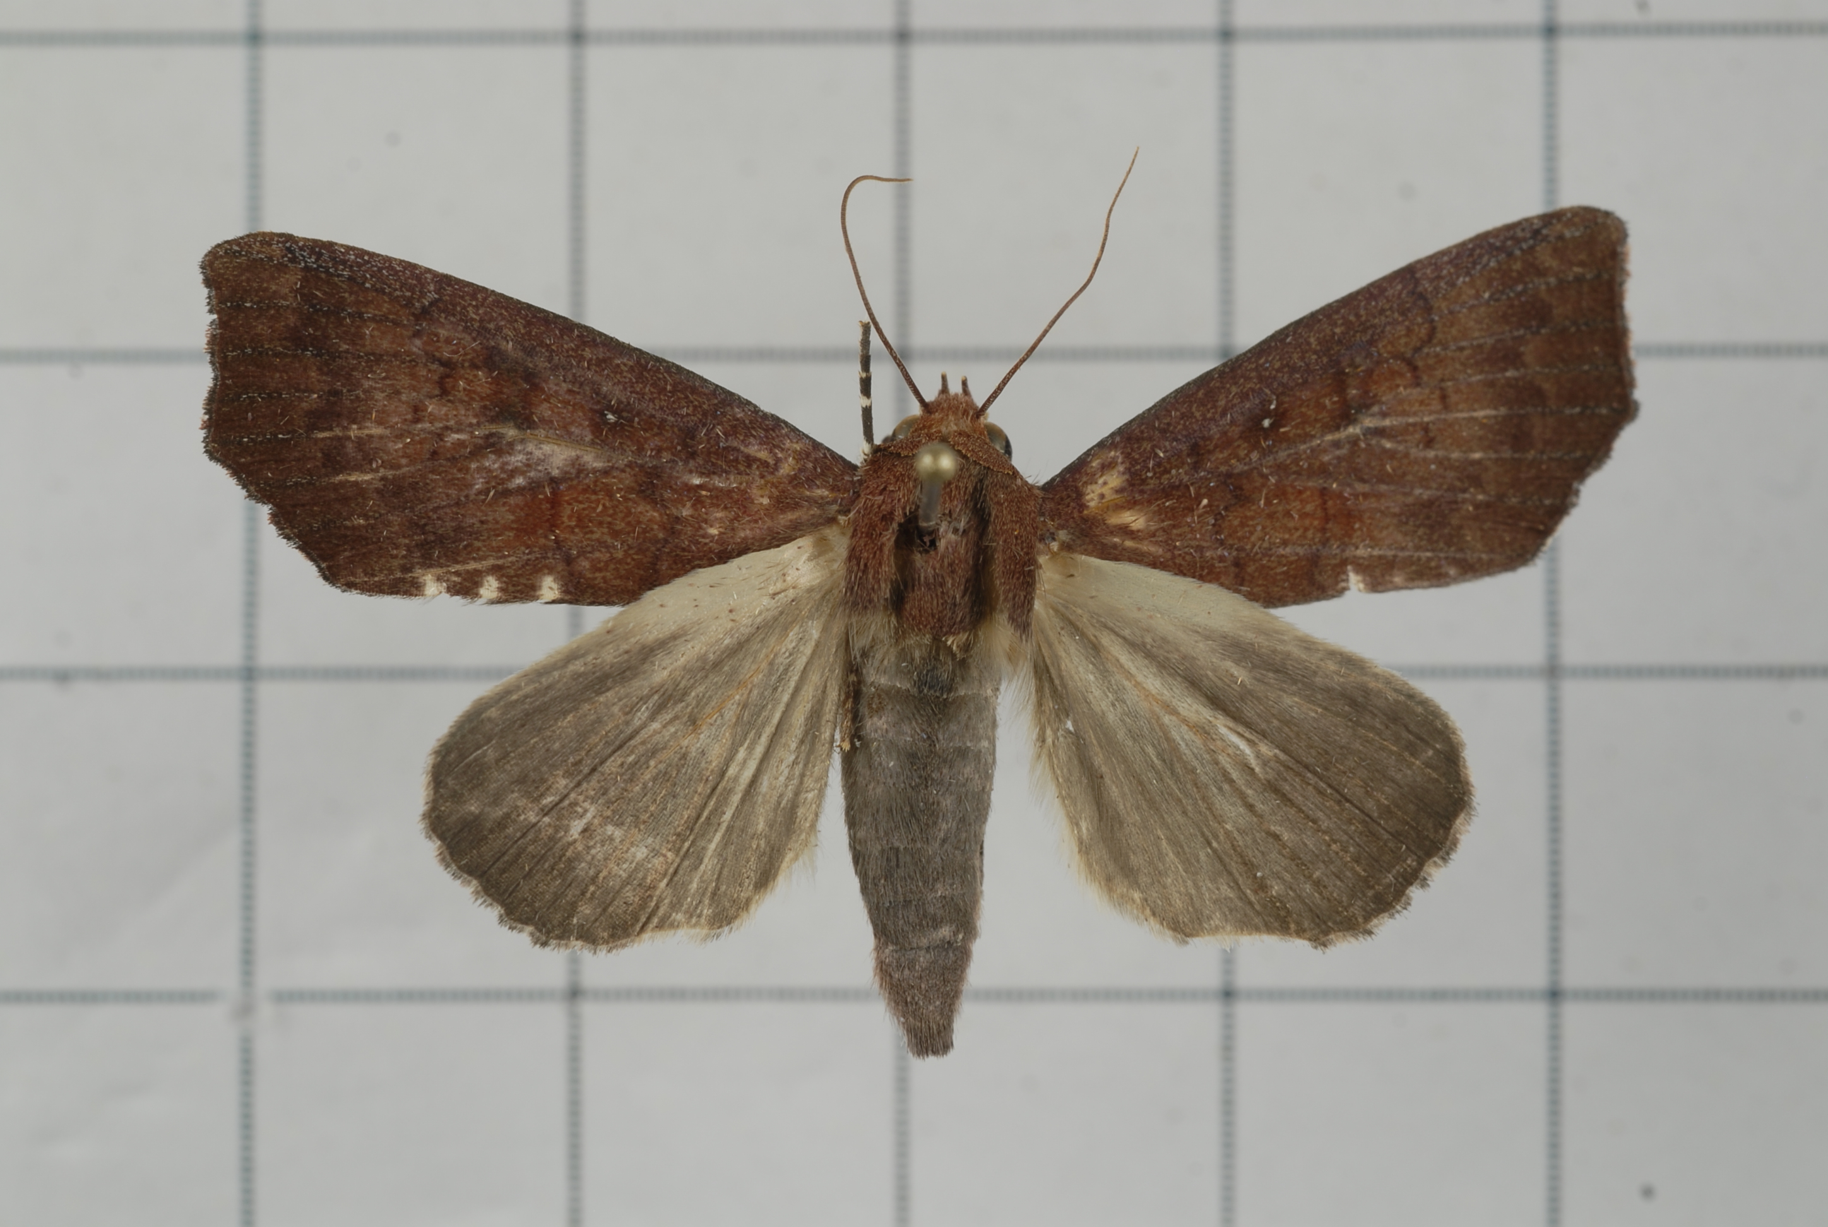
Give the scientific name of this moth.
Rusicada privata
